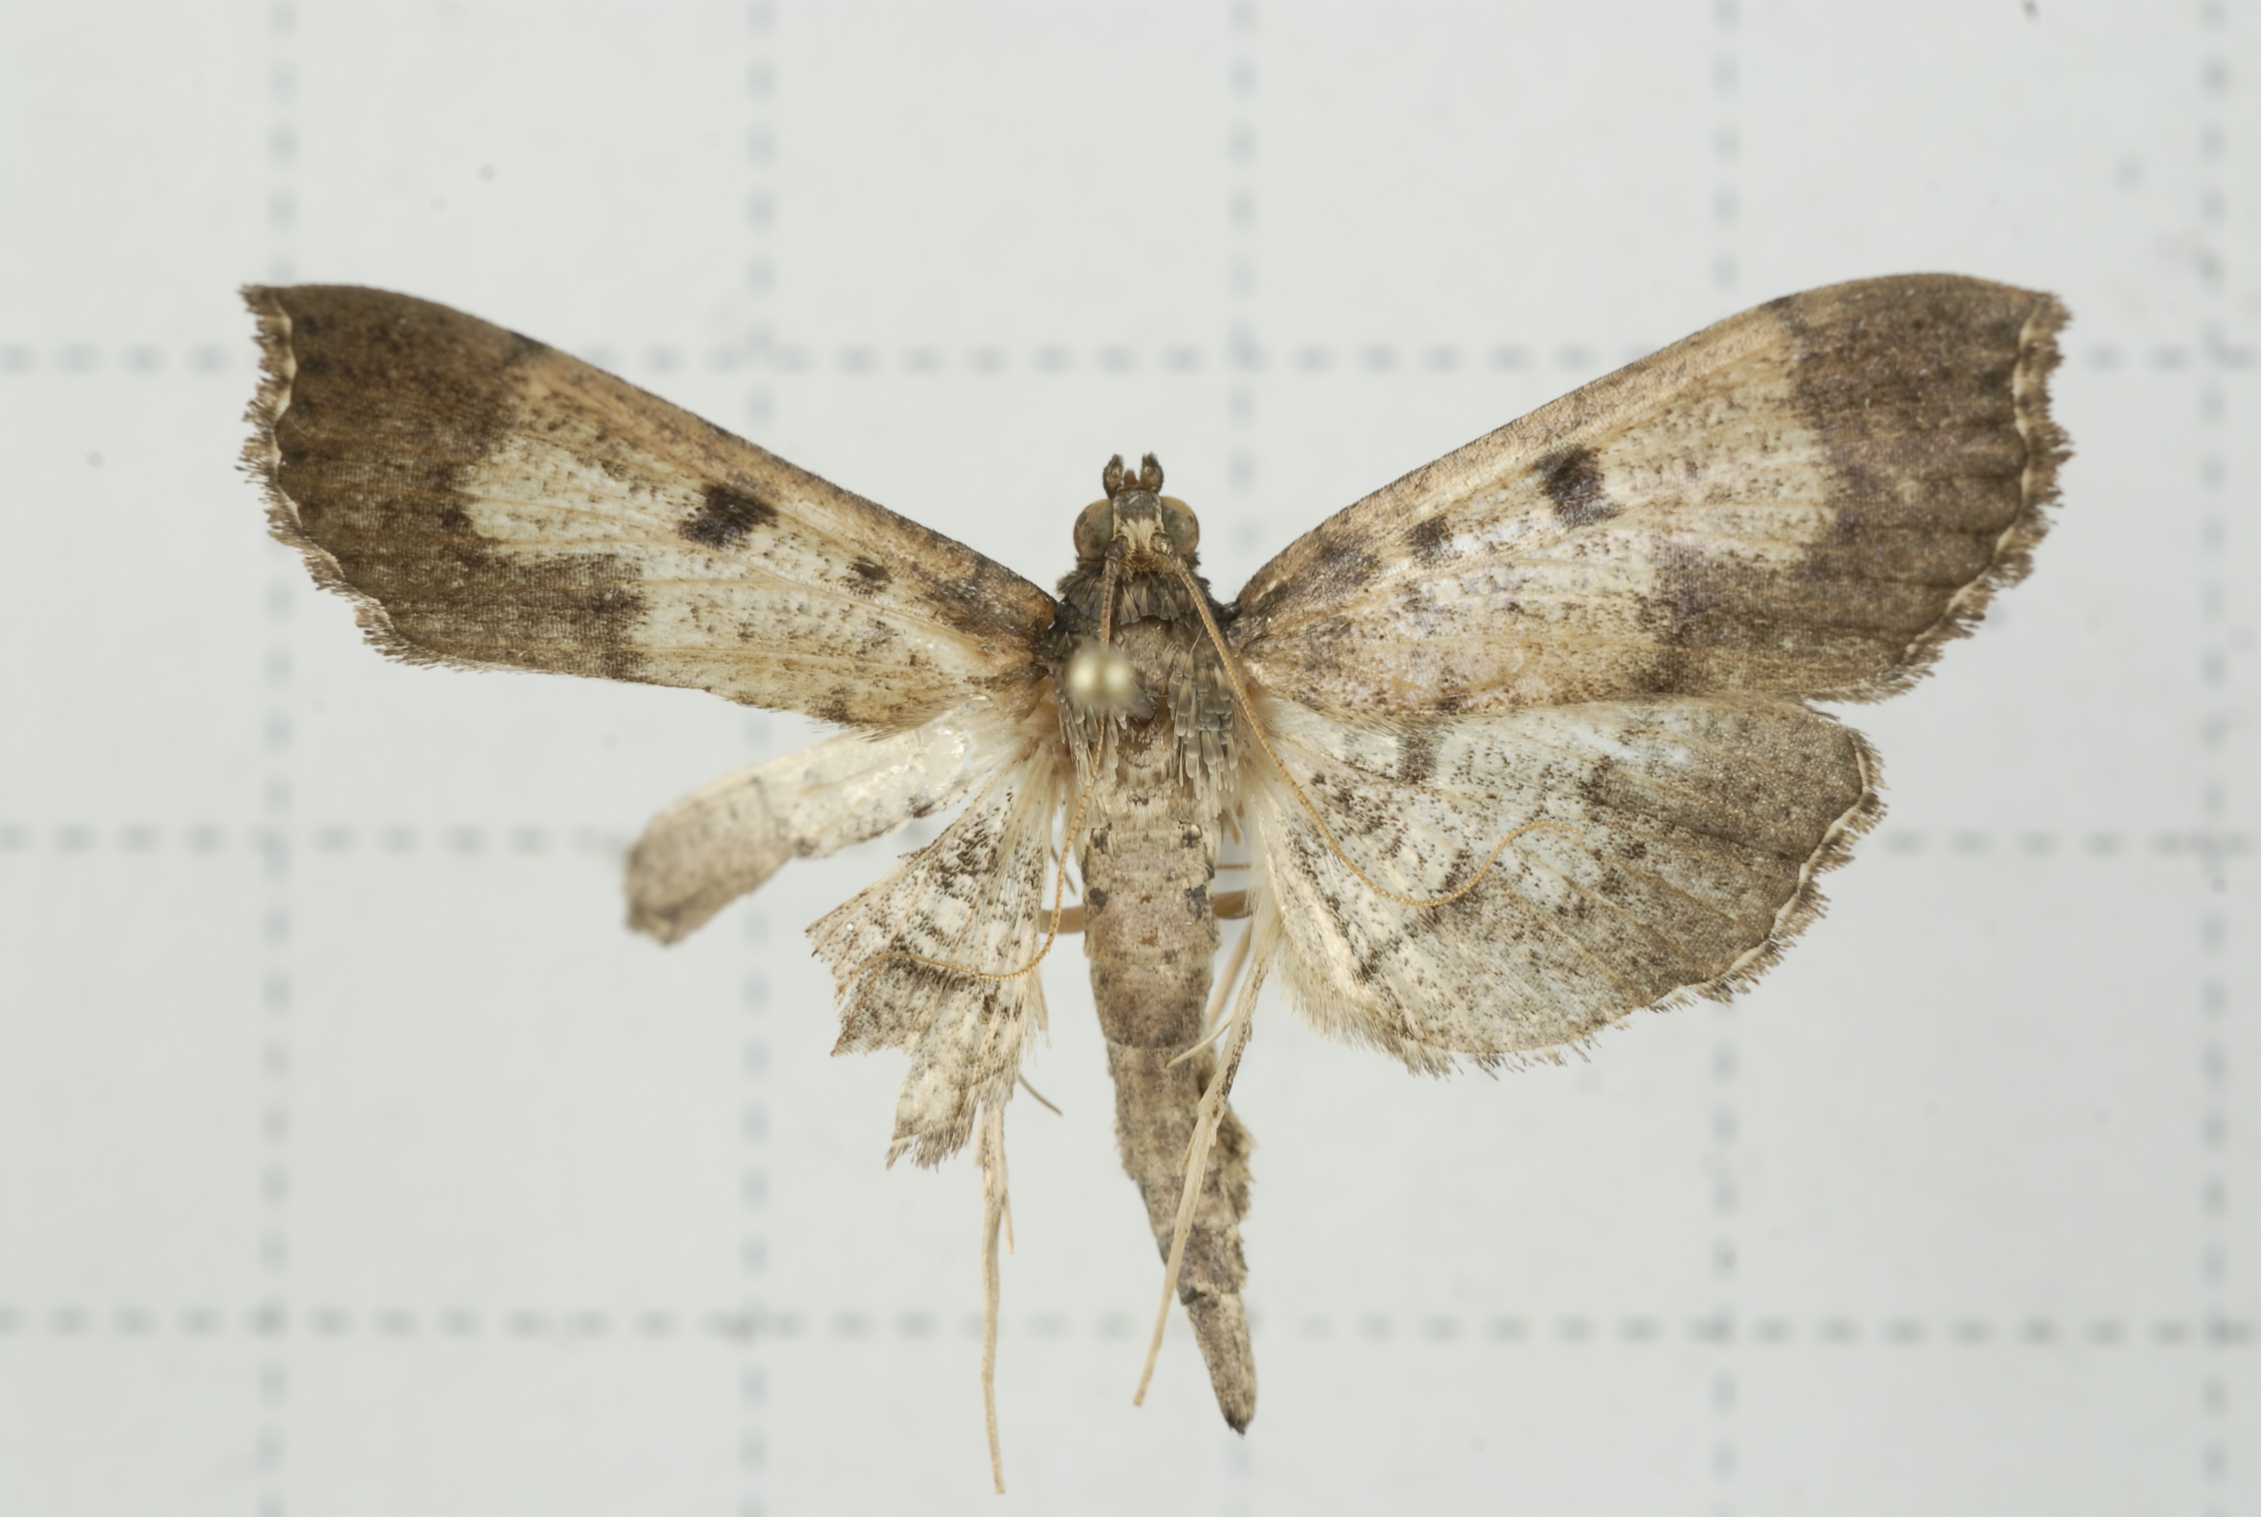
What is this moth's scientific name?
Ceratarcha umbrosa
